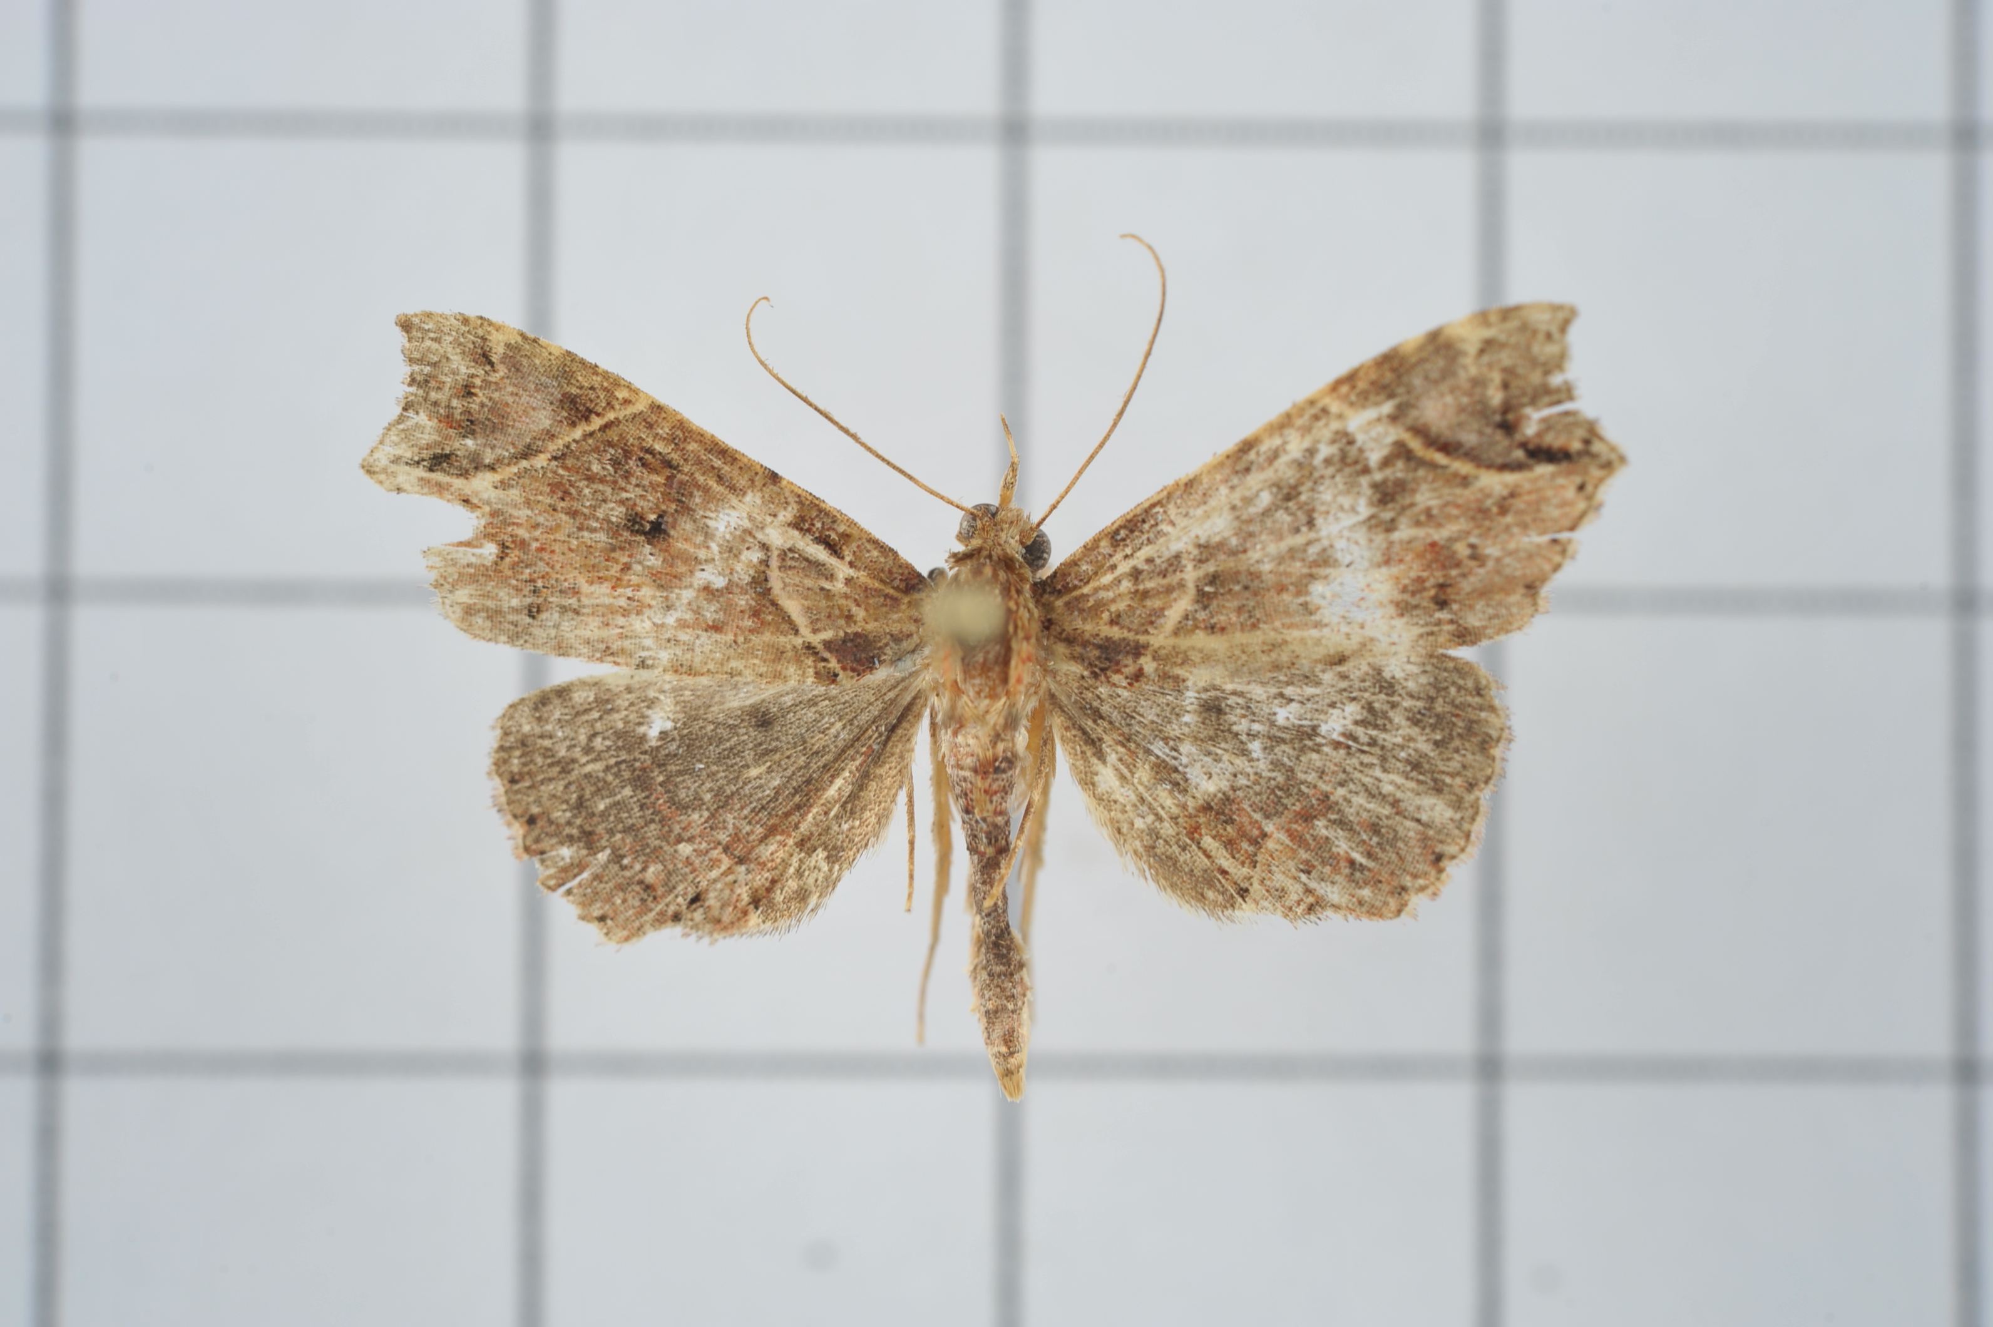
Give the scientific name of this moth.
Parolulis renalis
